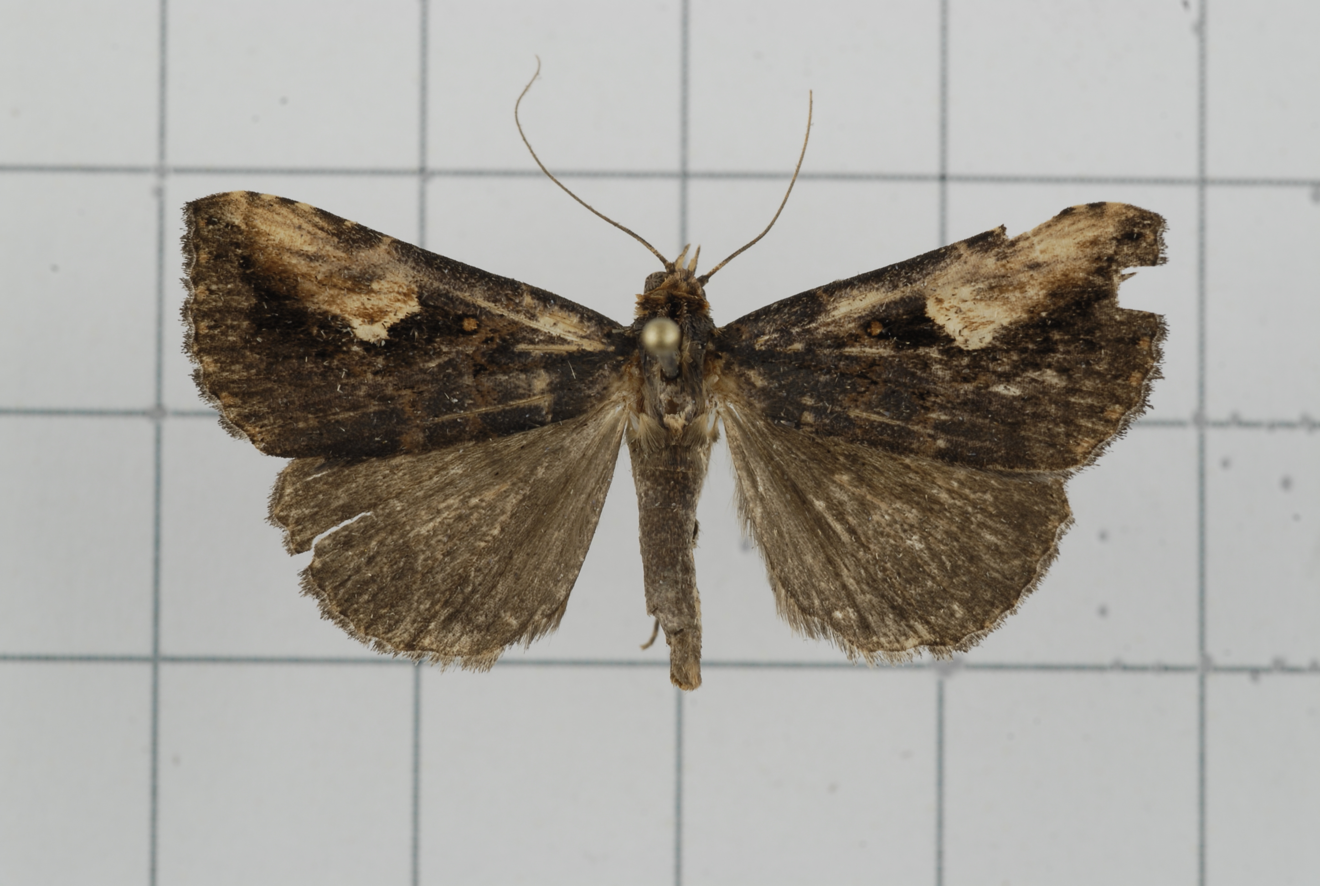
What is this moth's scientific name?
Pseudosphetta moorei
